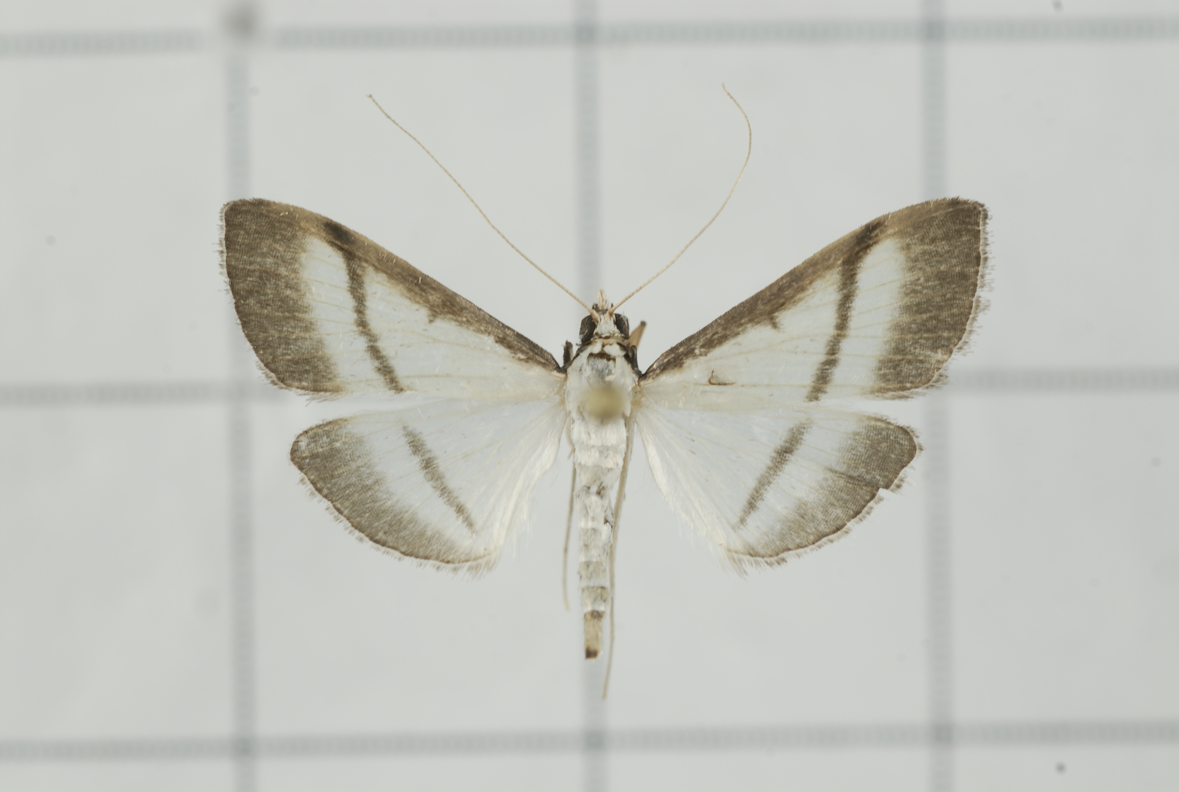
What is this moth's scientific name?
Bradina diagonalis
